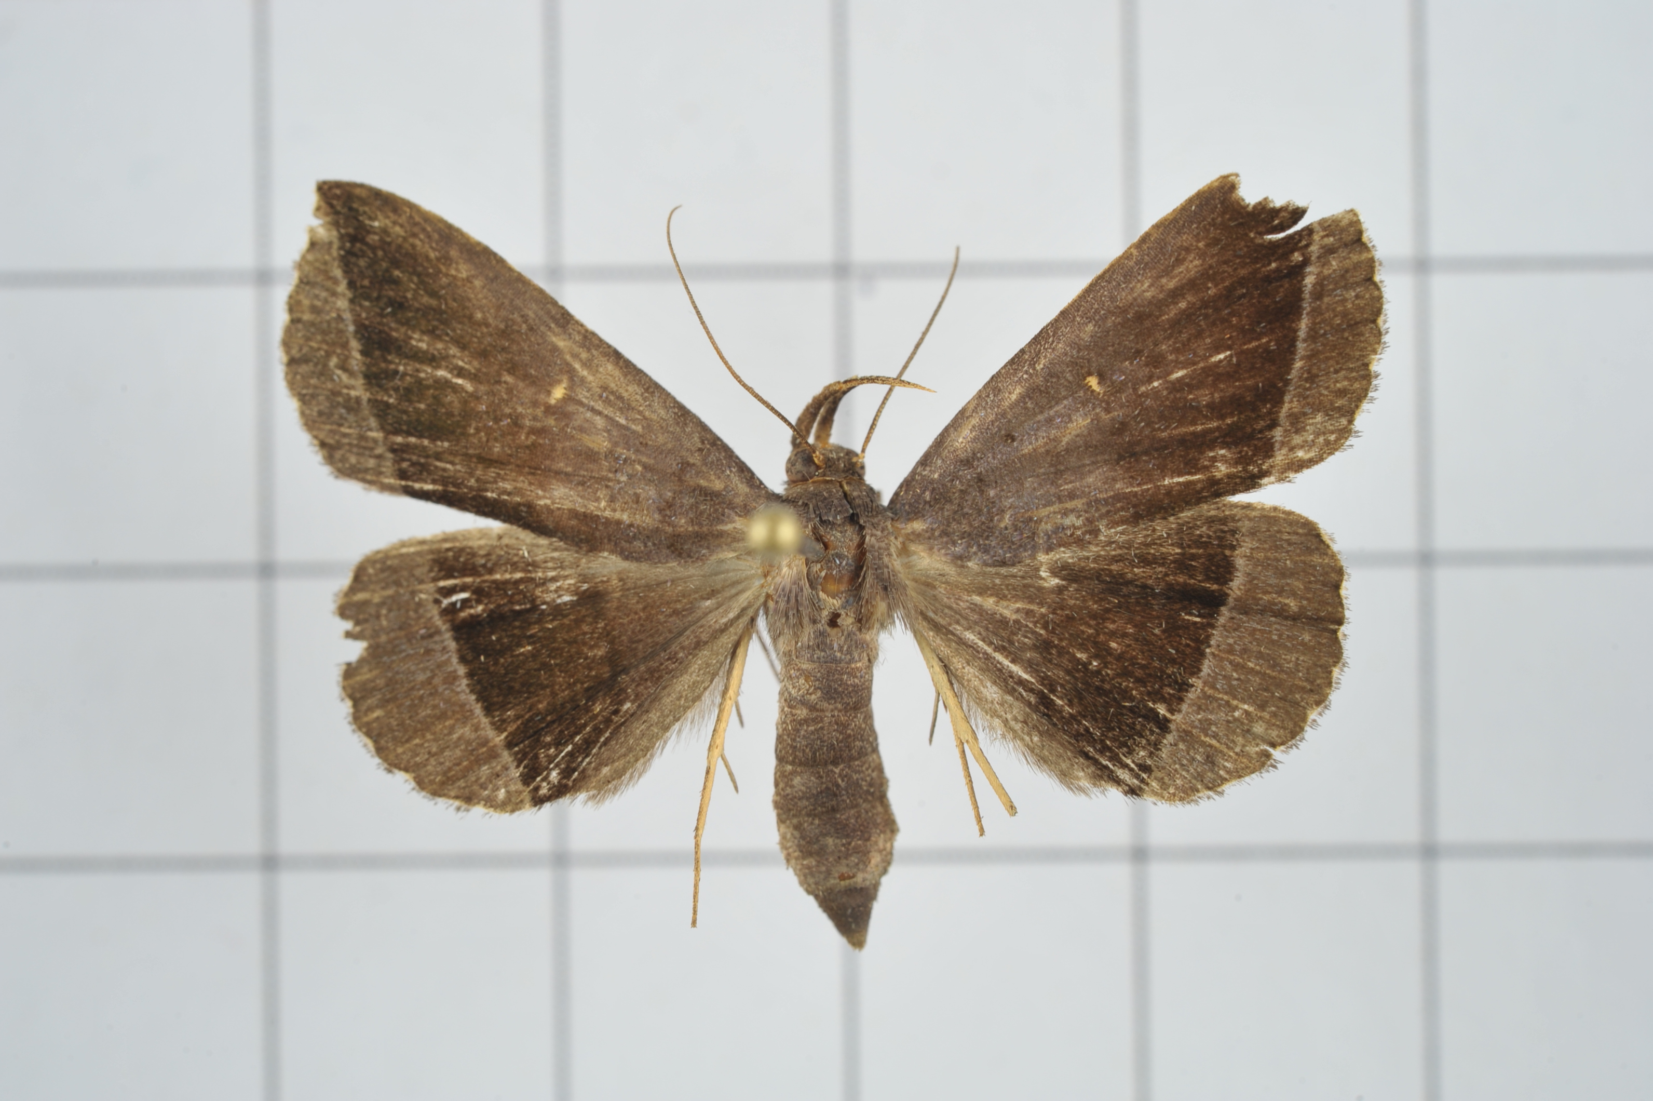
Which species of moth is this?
Hadennia hisbonalis
